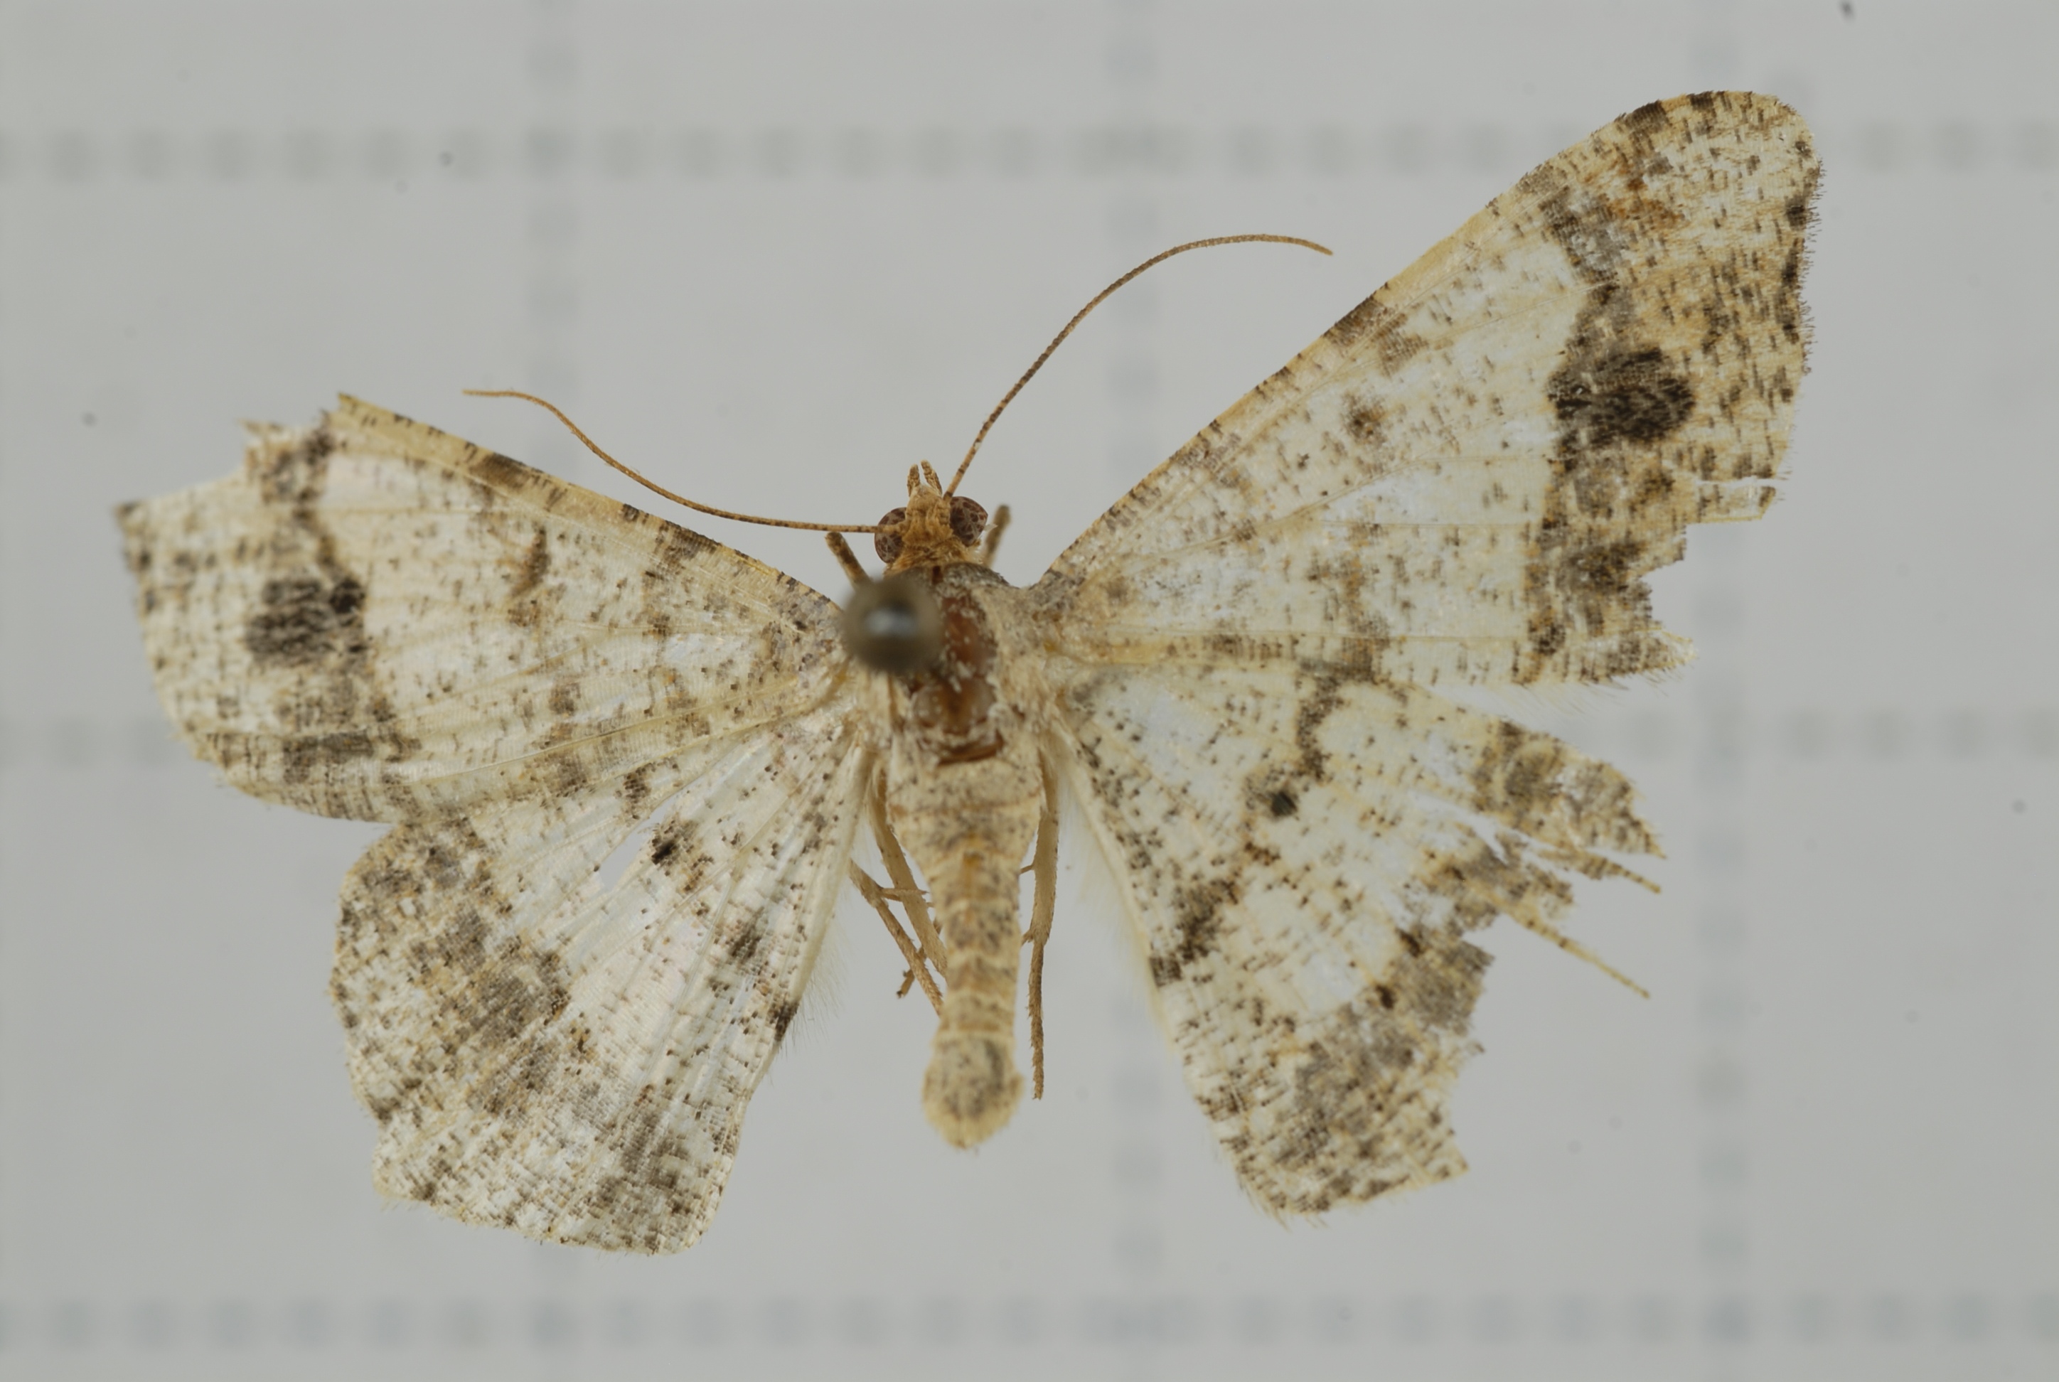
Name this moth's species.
Macaria abydata
